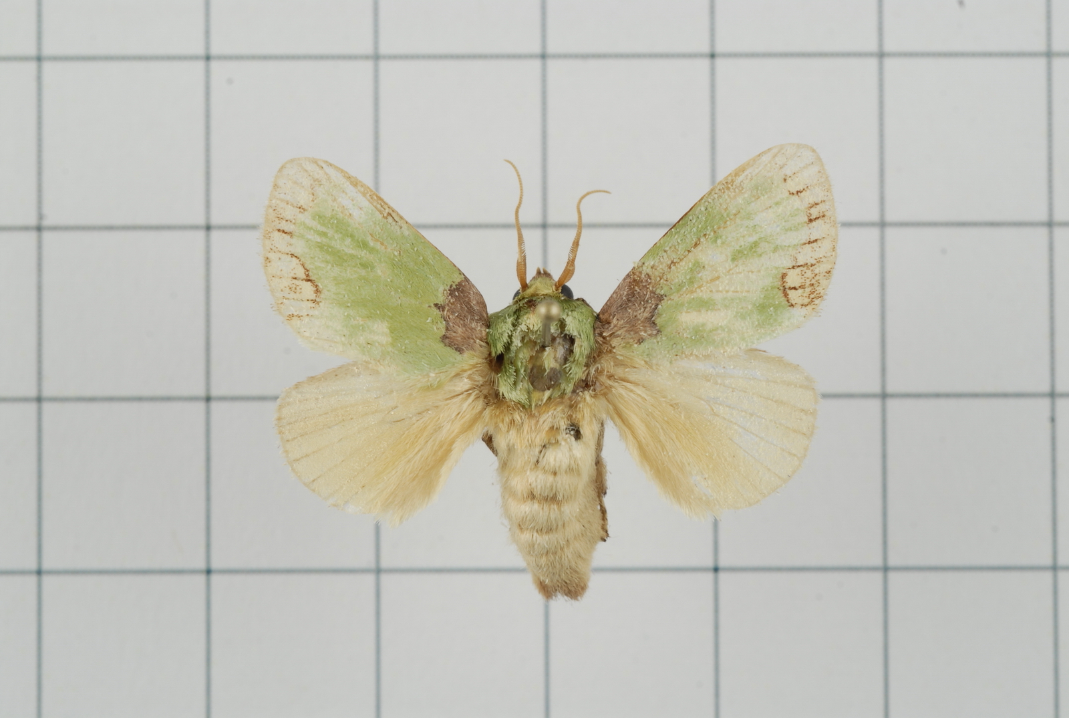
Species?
Parasa consocia
